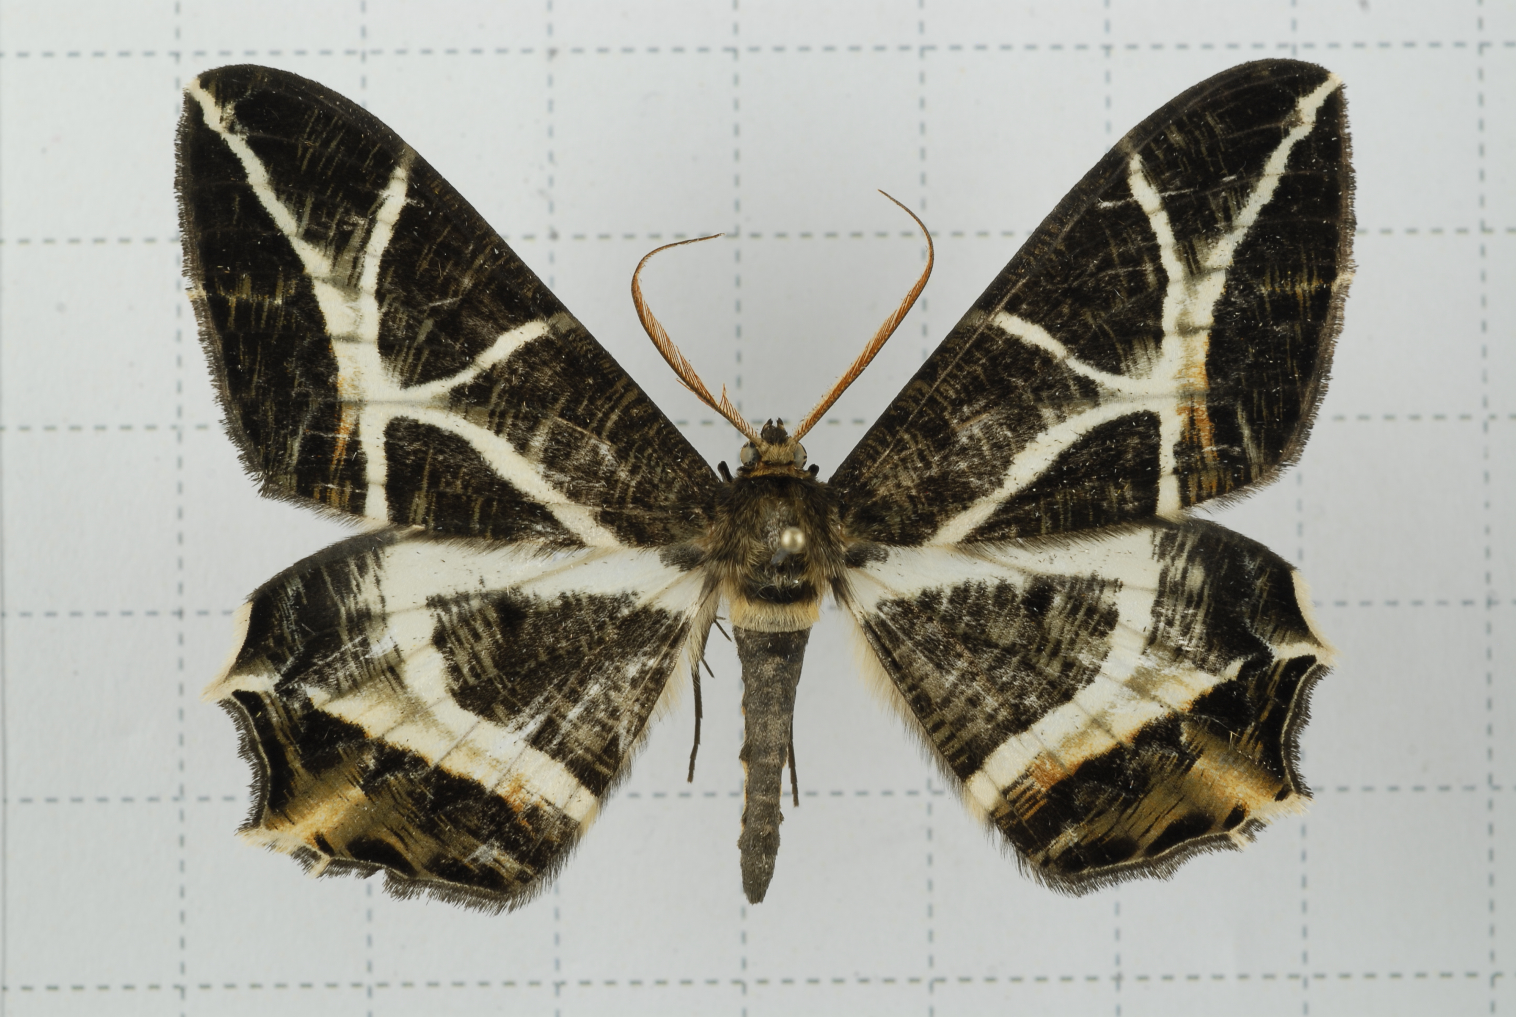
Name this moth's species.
Mesastrape fulguraria fulguraria
